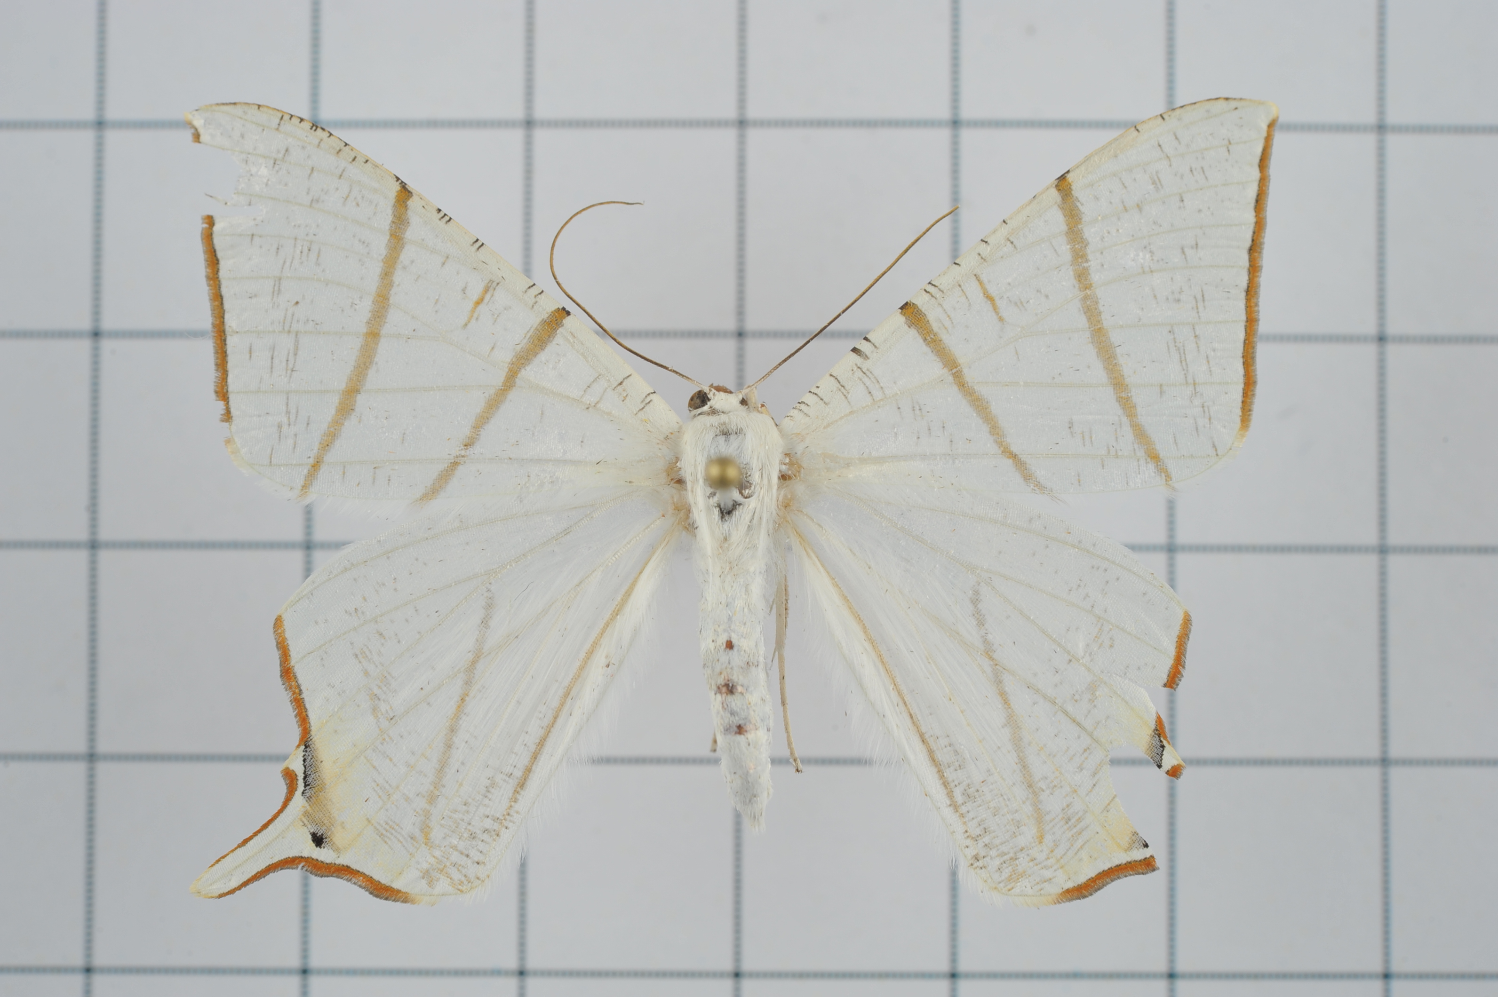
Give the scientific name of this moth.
Ourapteryx clara formosana
